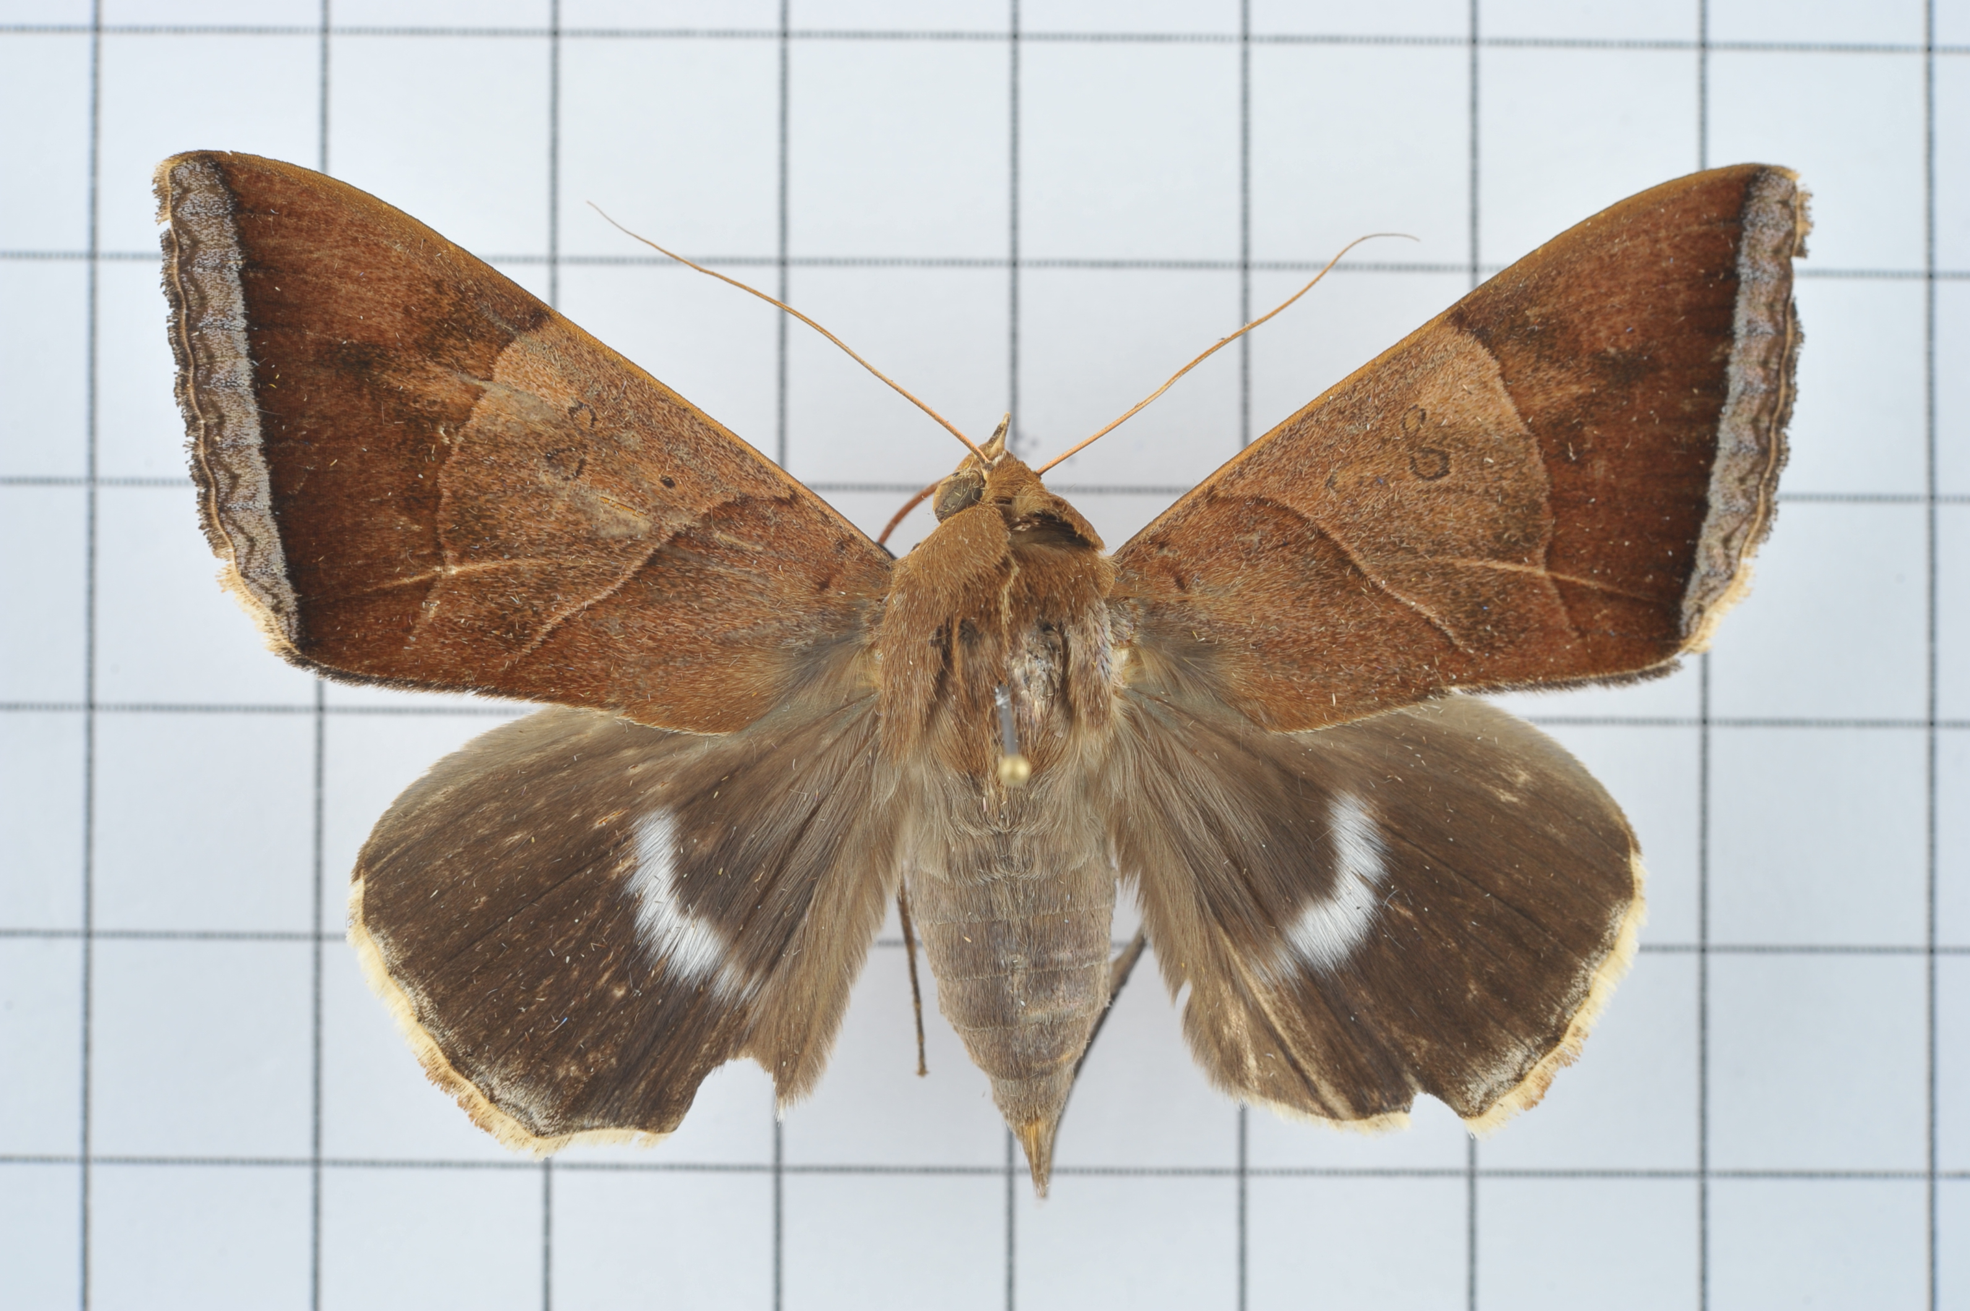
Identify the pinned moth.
Artena dotata
